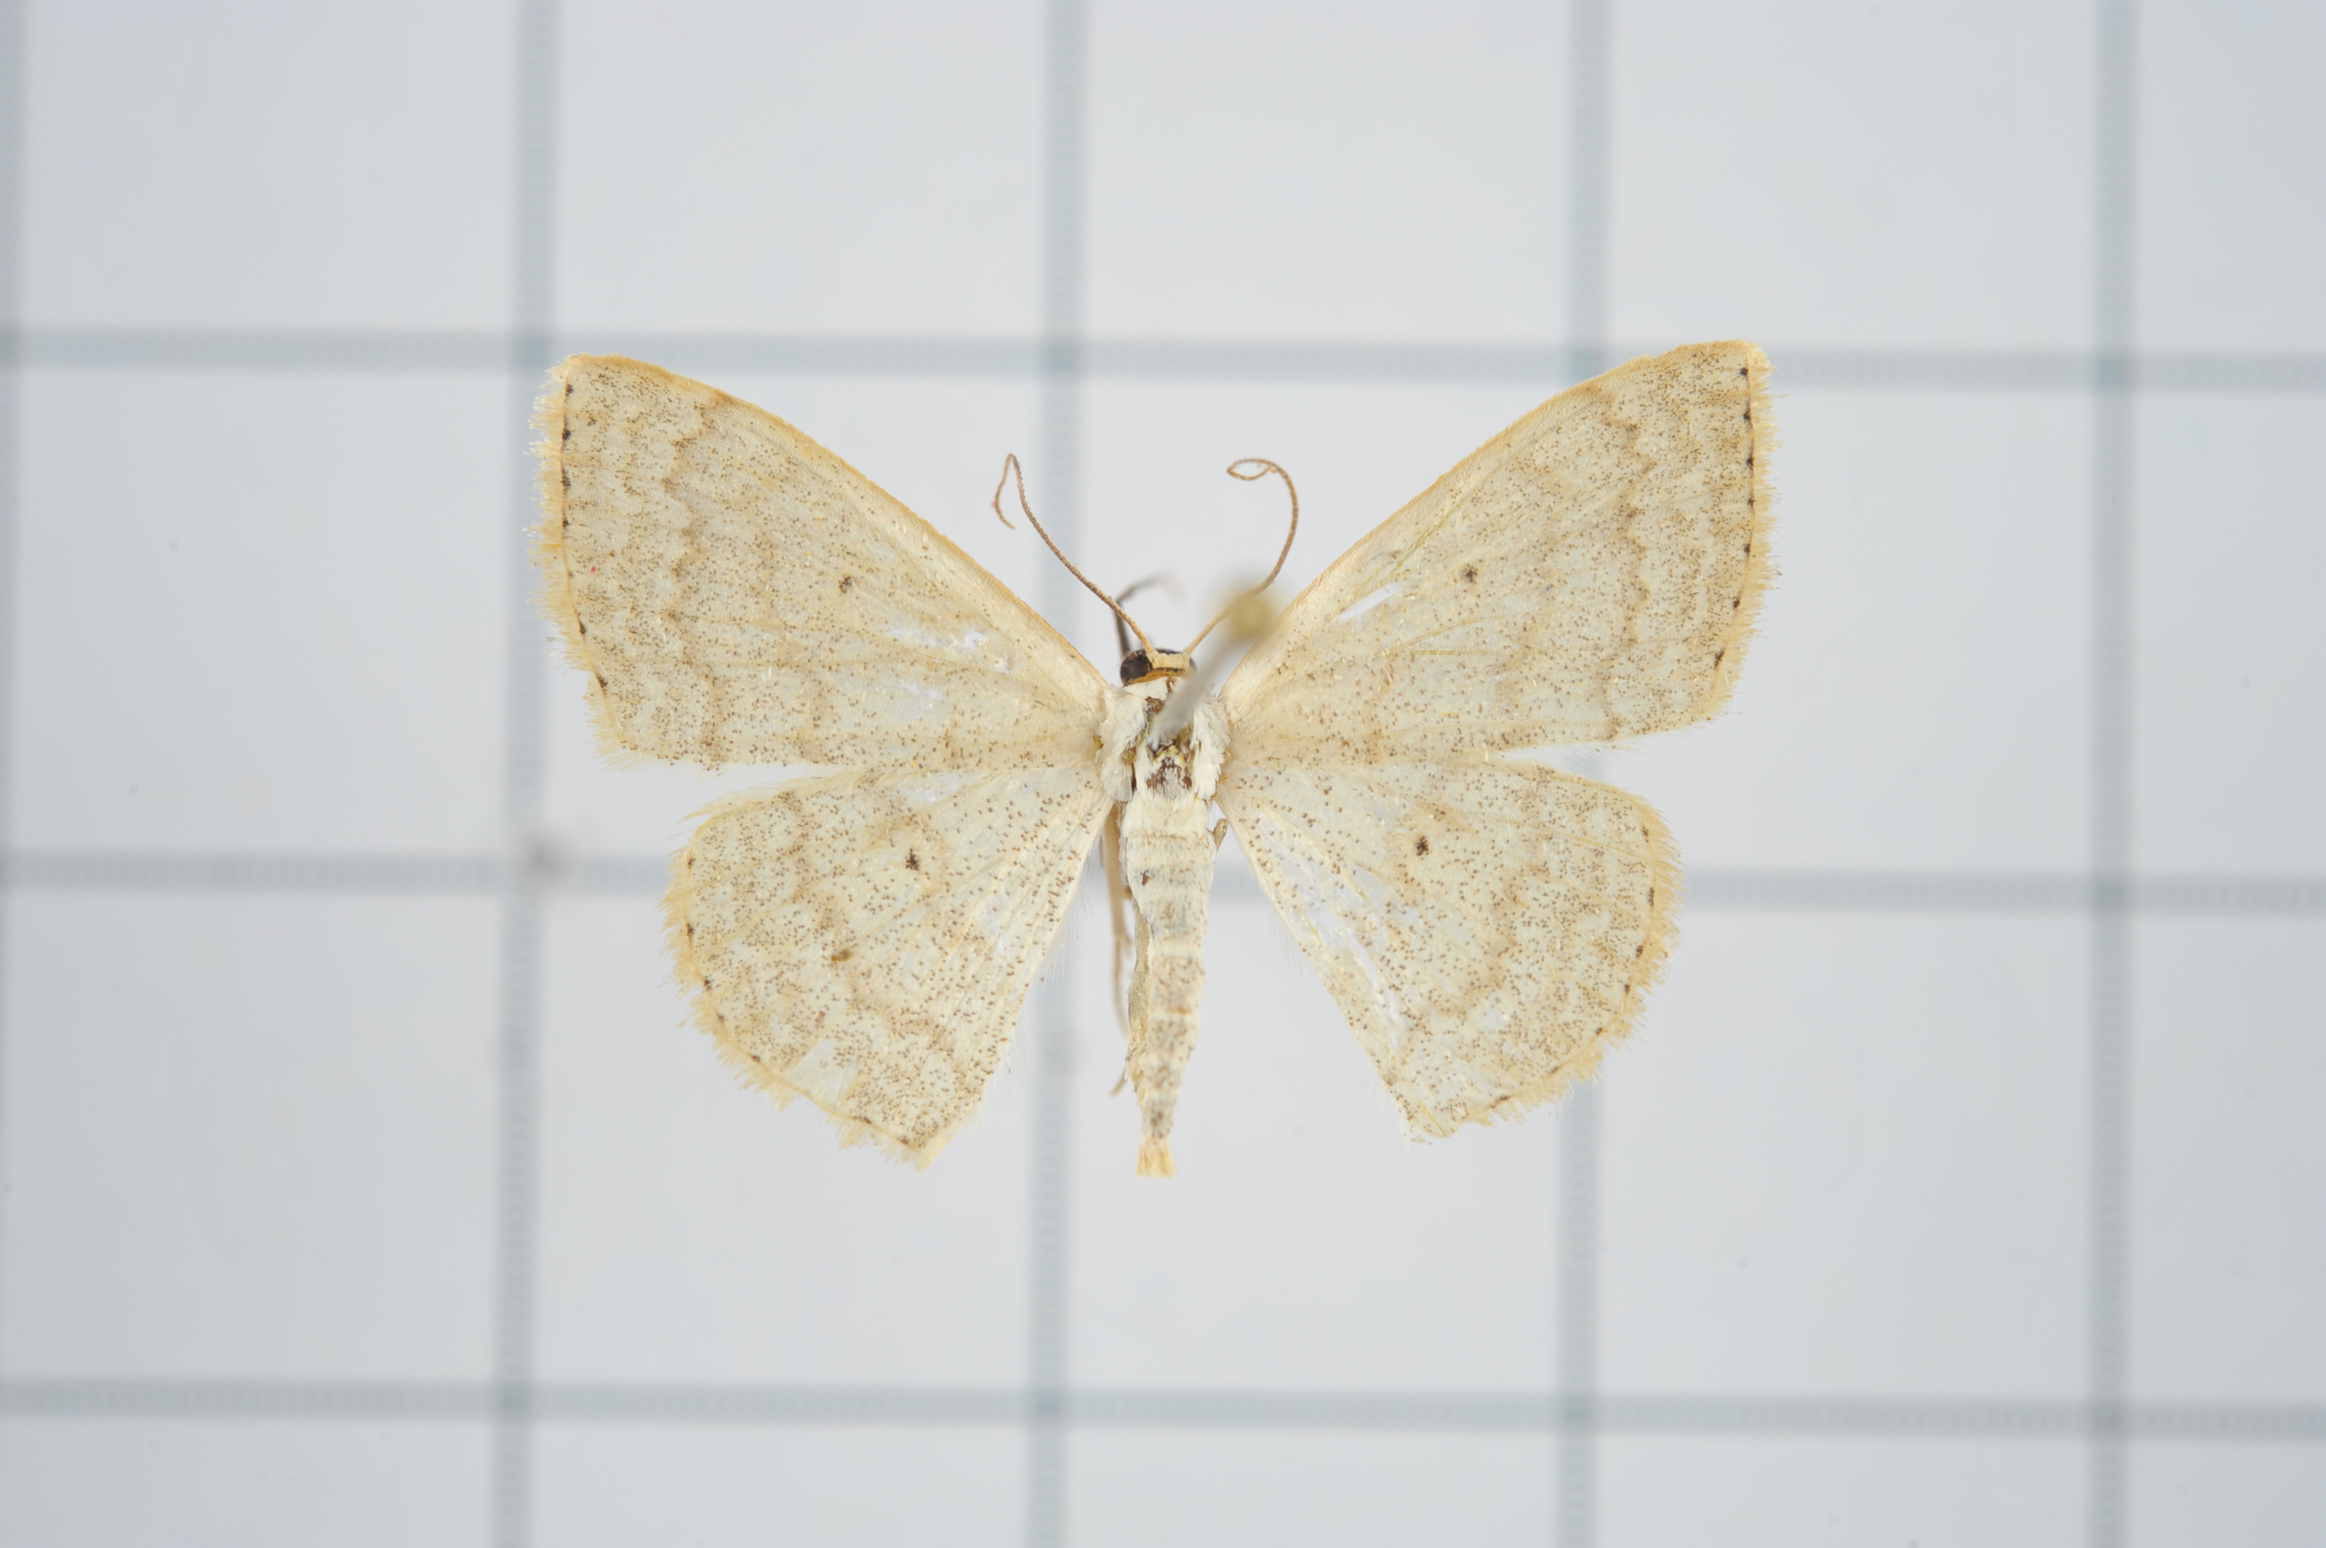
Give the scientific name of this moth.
Scopula phoreorei
